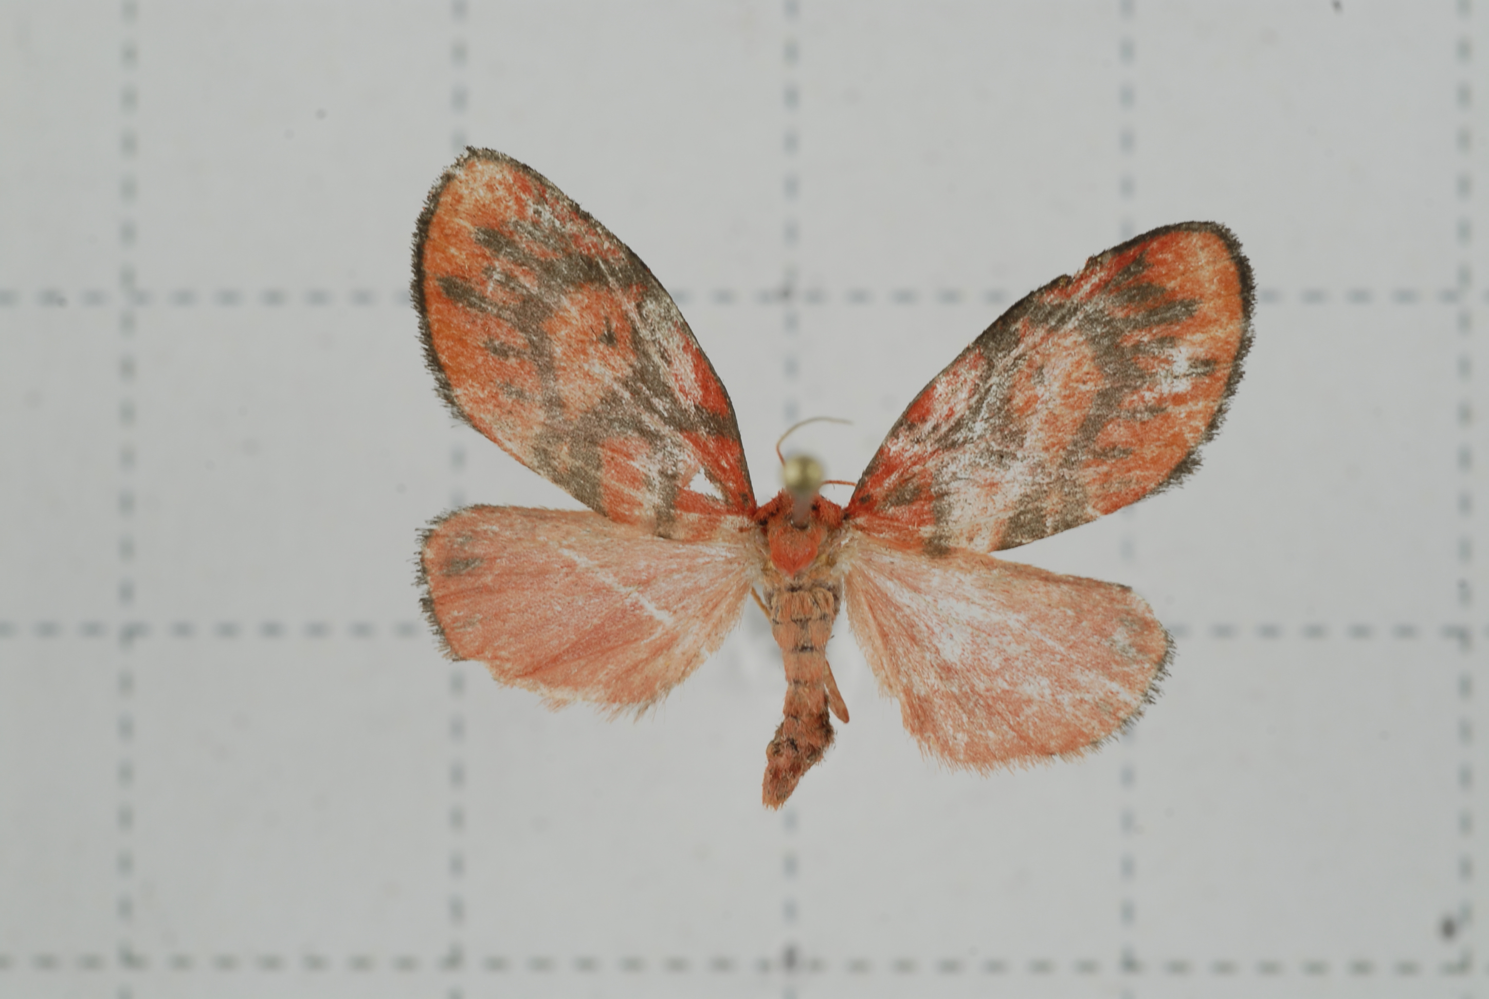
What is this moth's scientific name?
Conicornuta convexa
